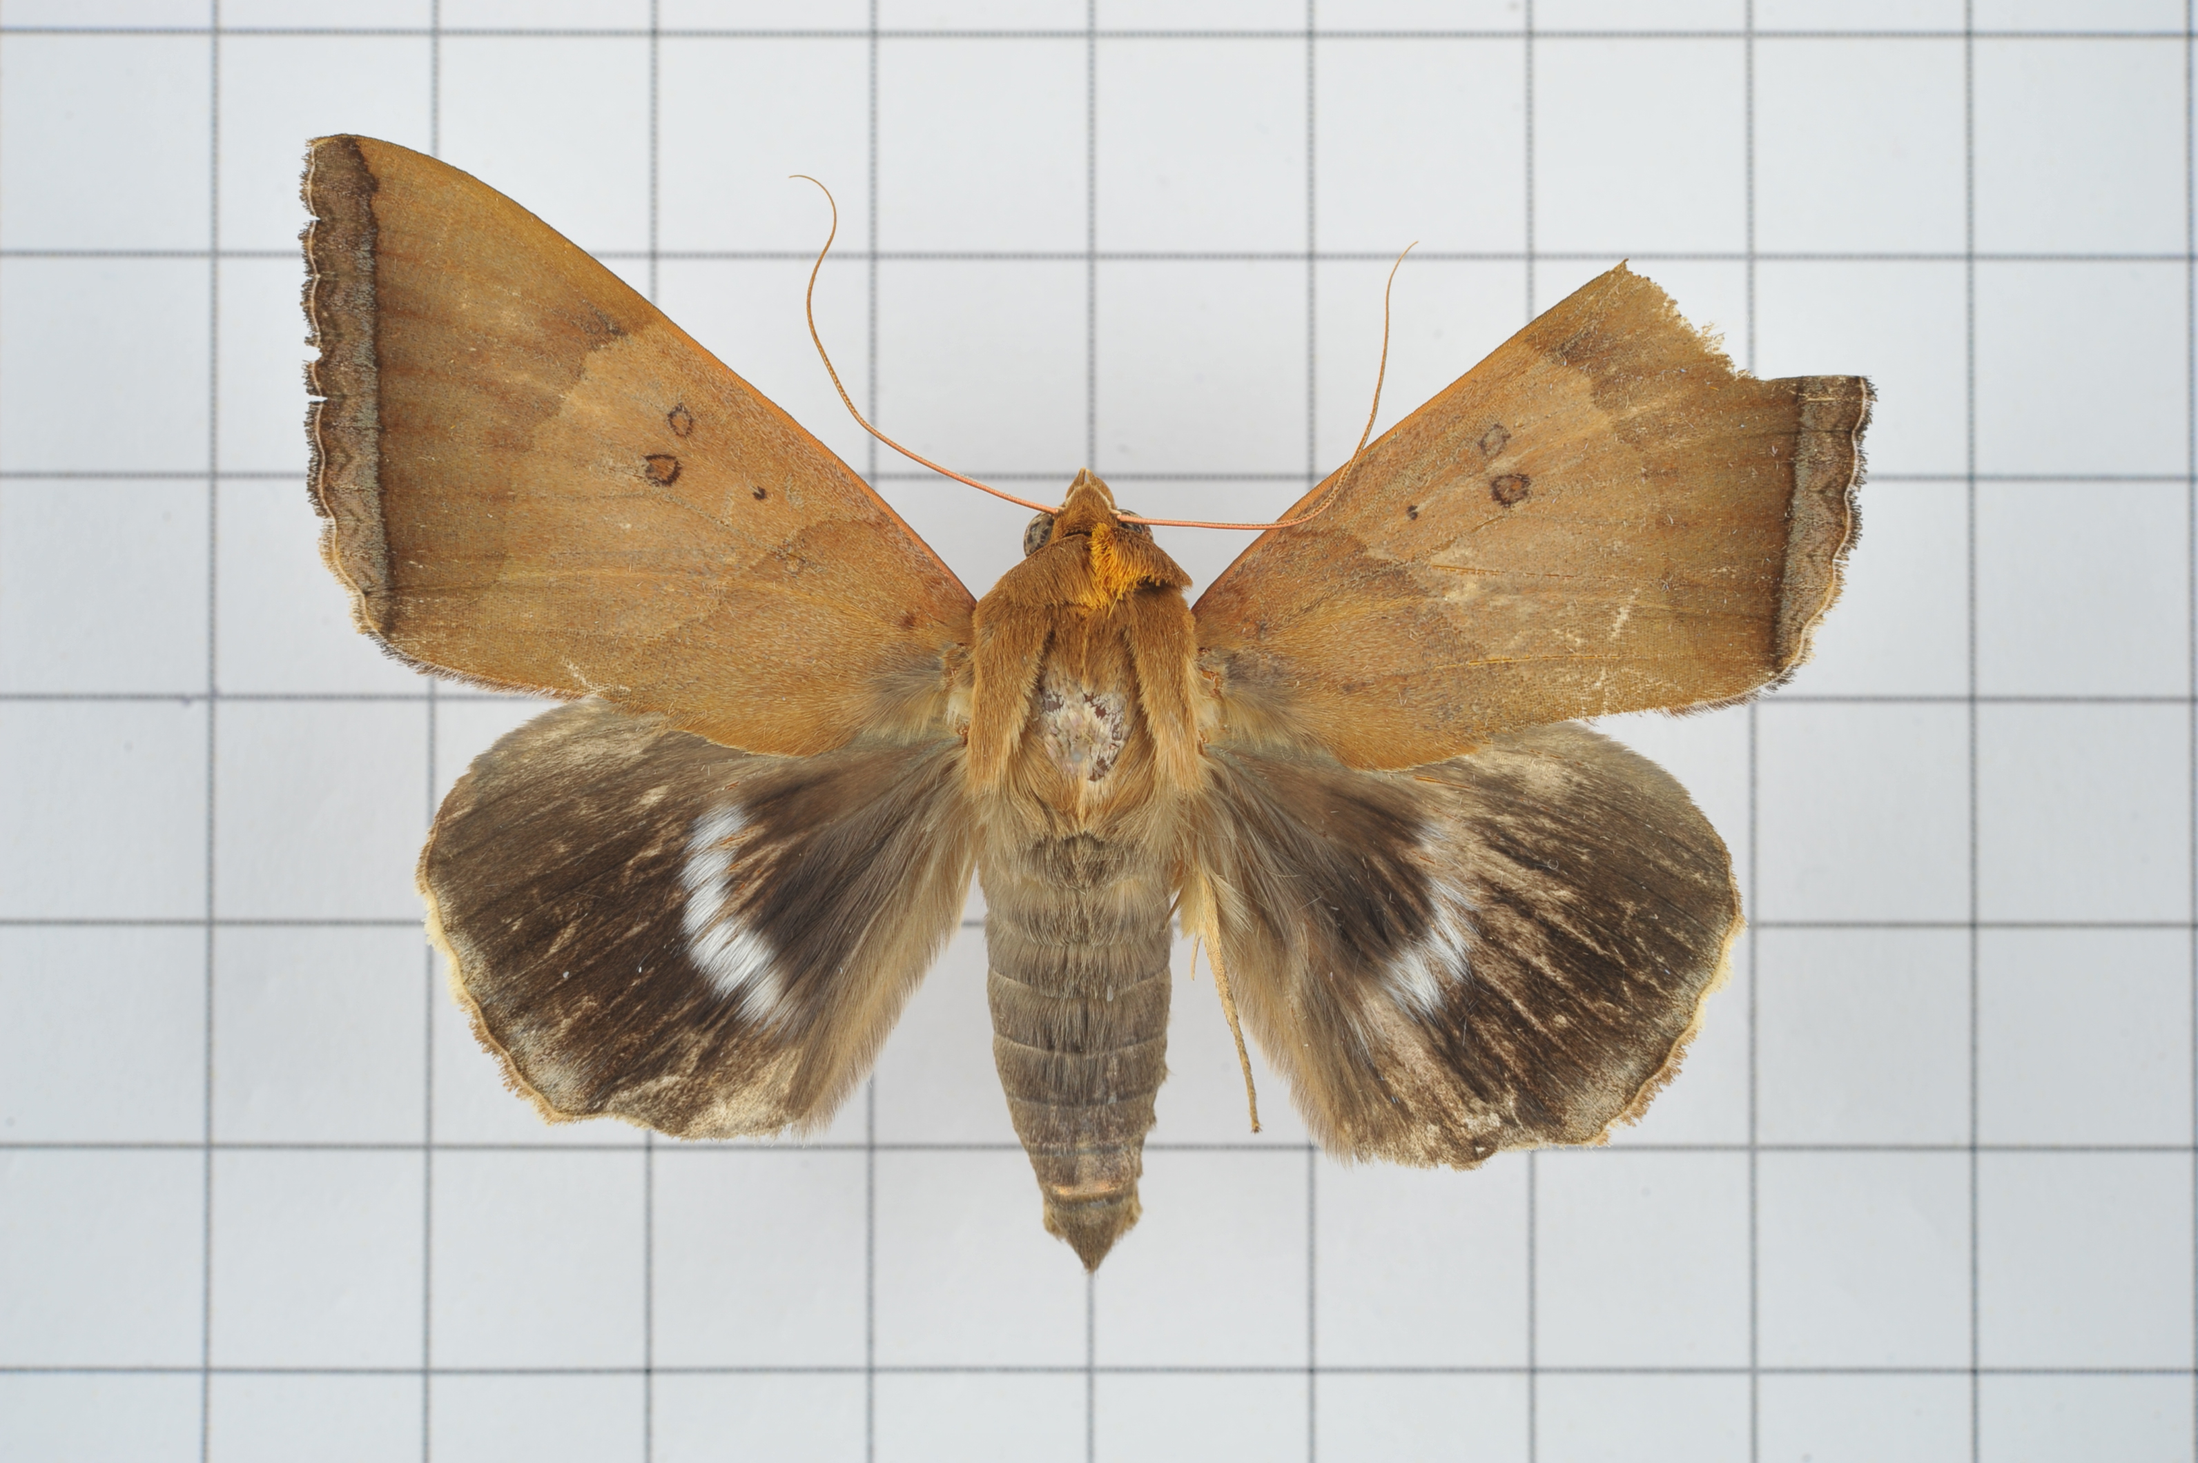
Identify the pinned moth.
Artena dotata
